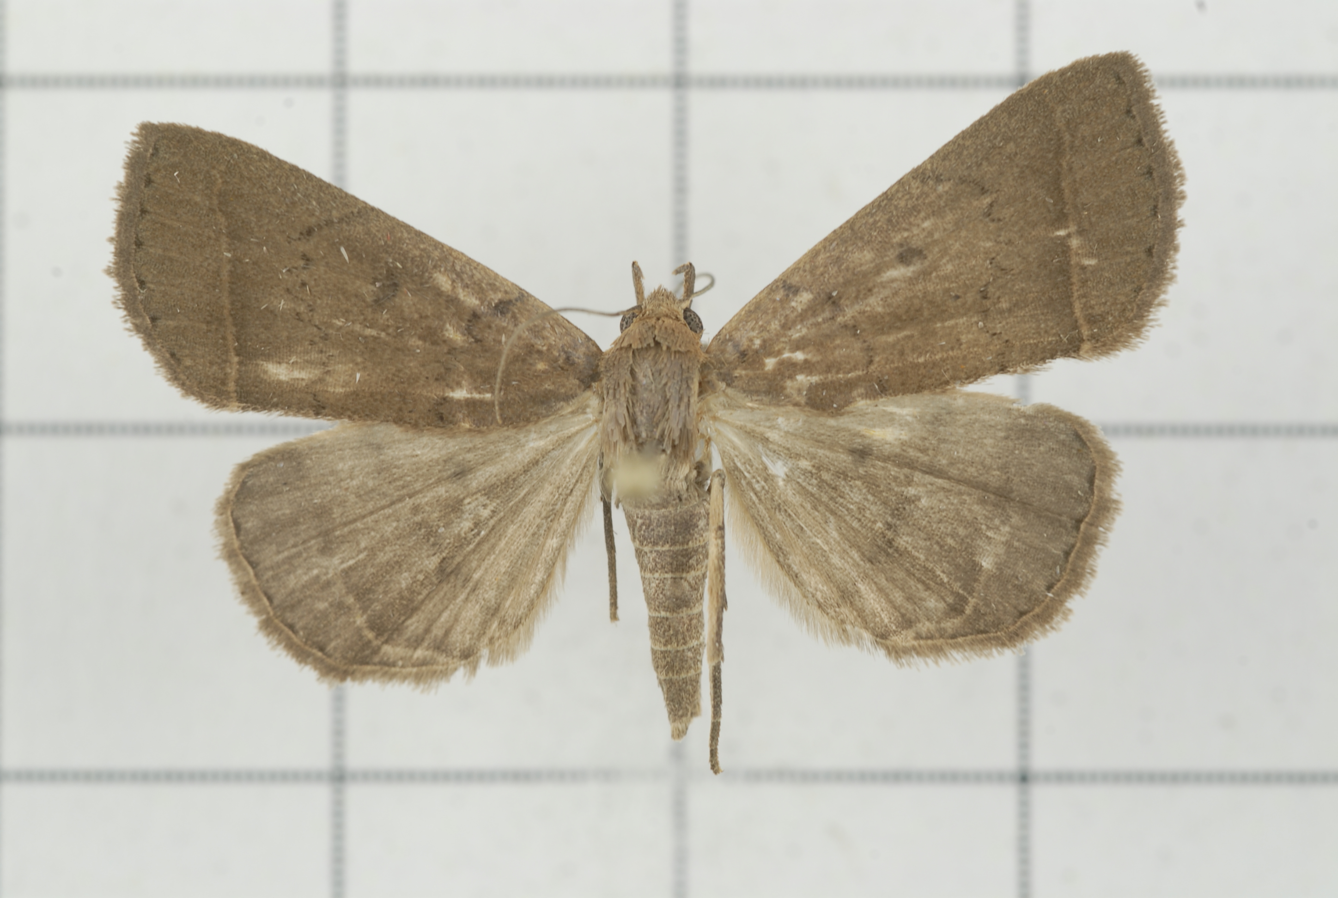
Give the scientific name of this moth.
Simplicia xanthoma
